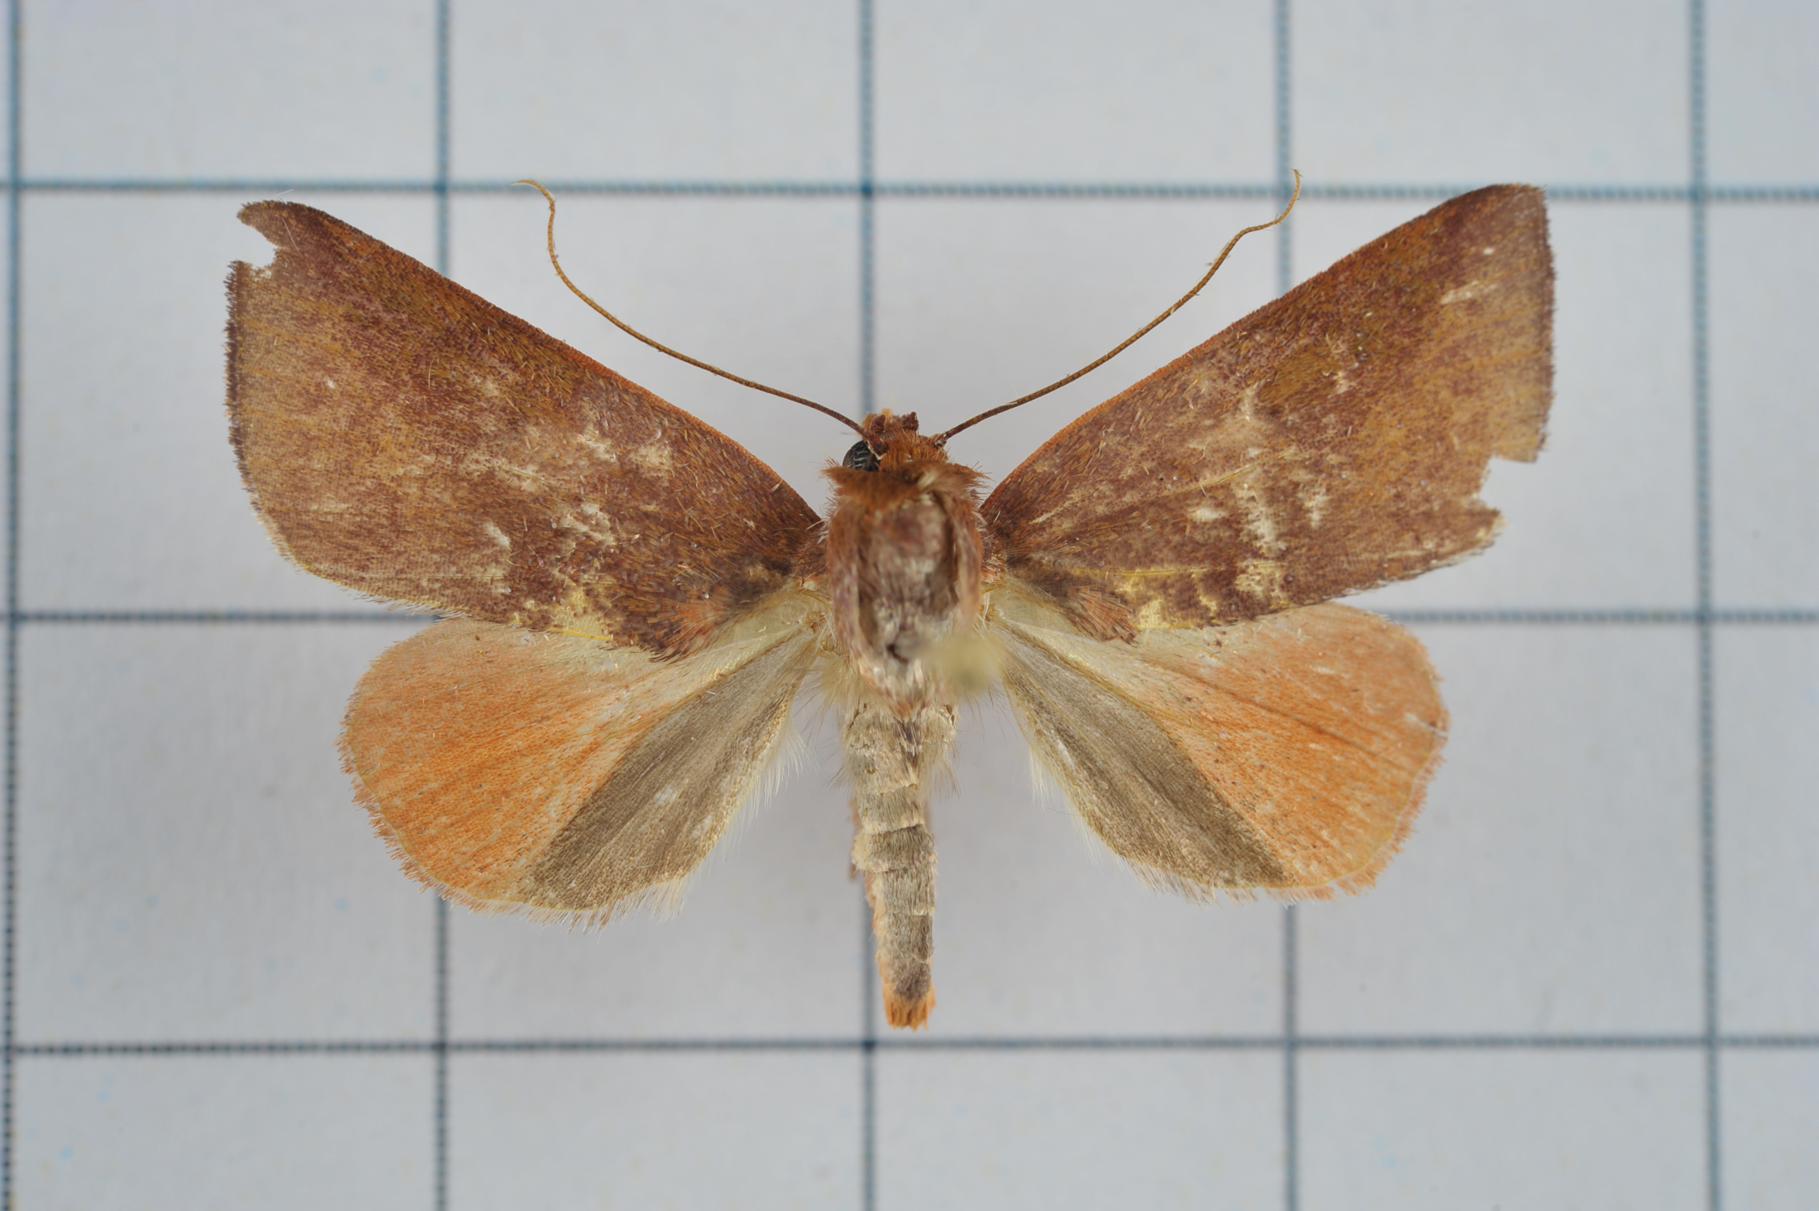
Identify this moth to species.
Xenochroa internifusca
